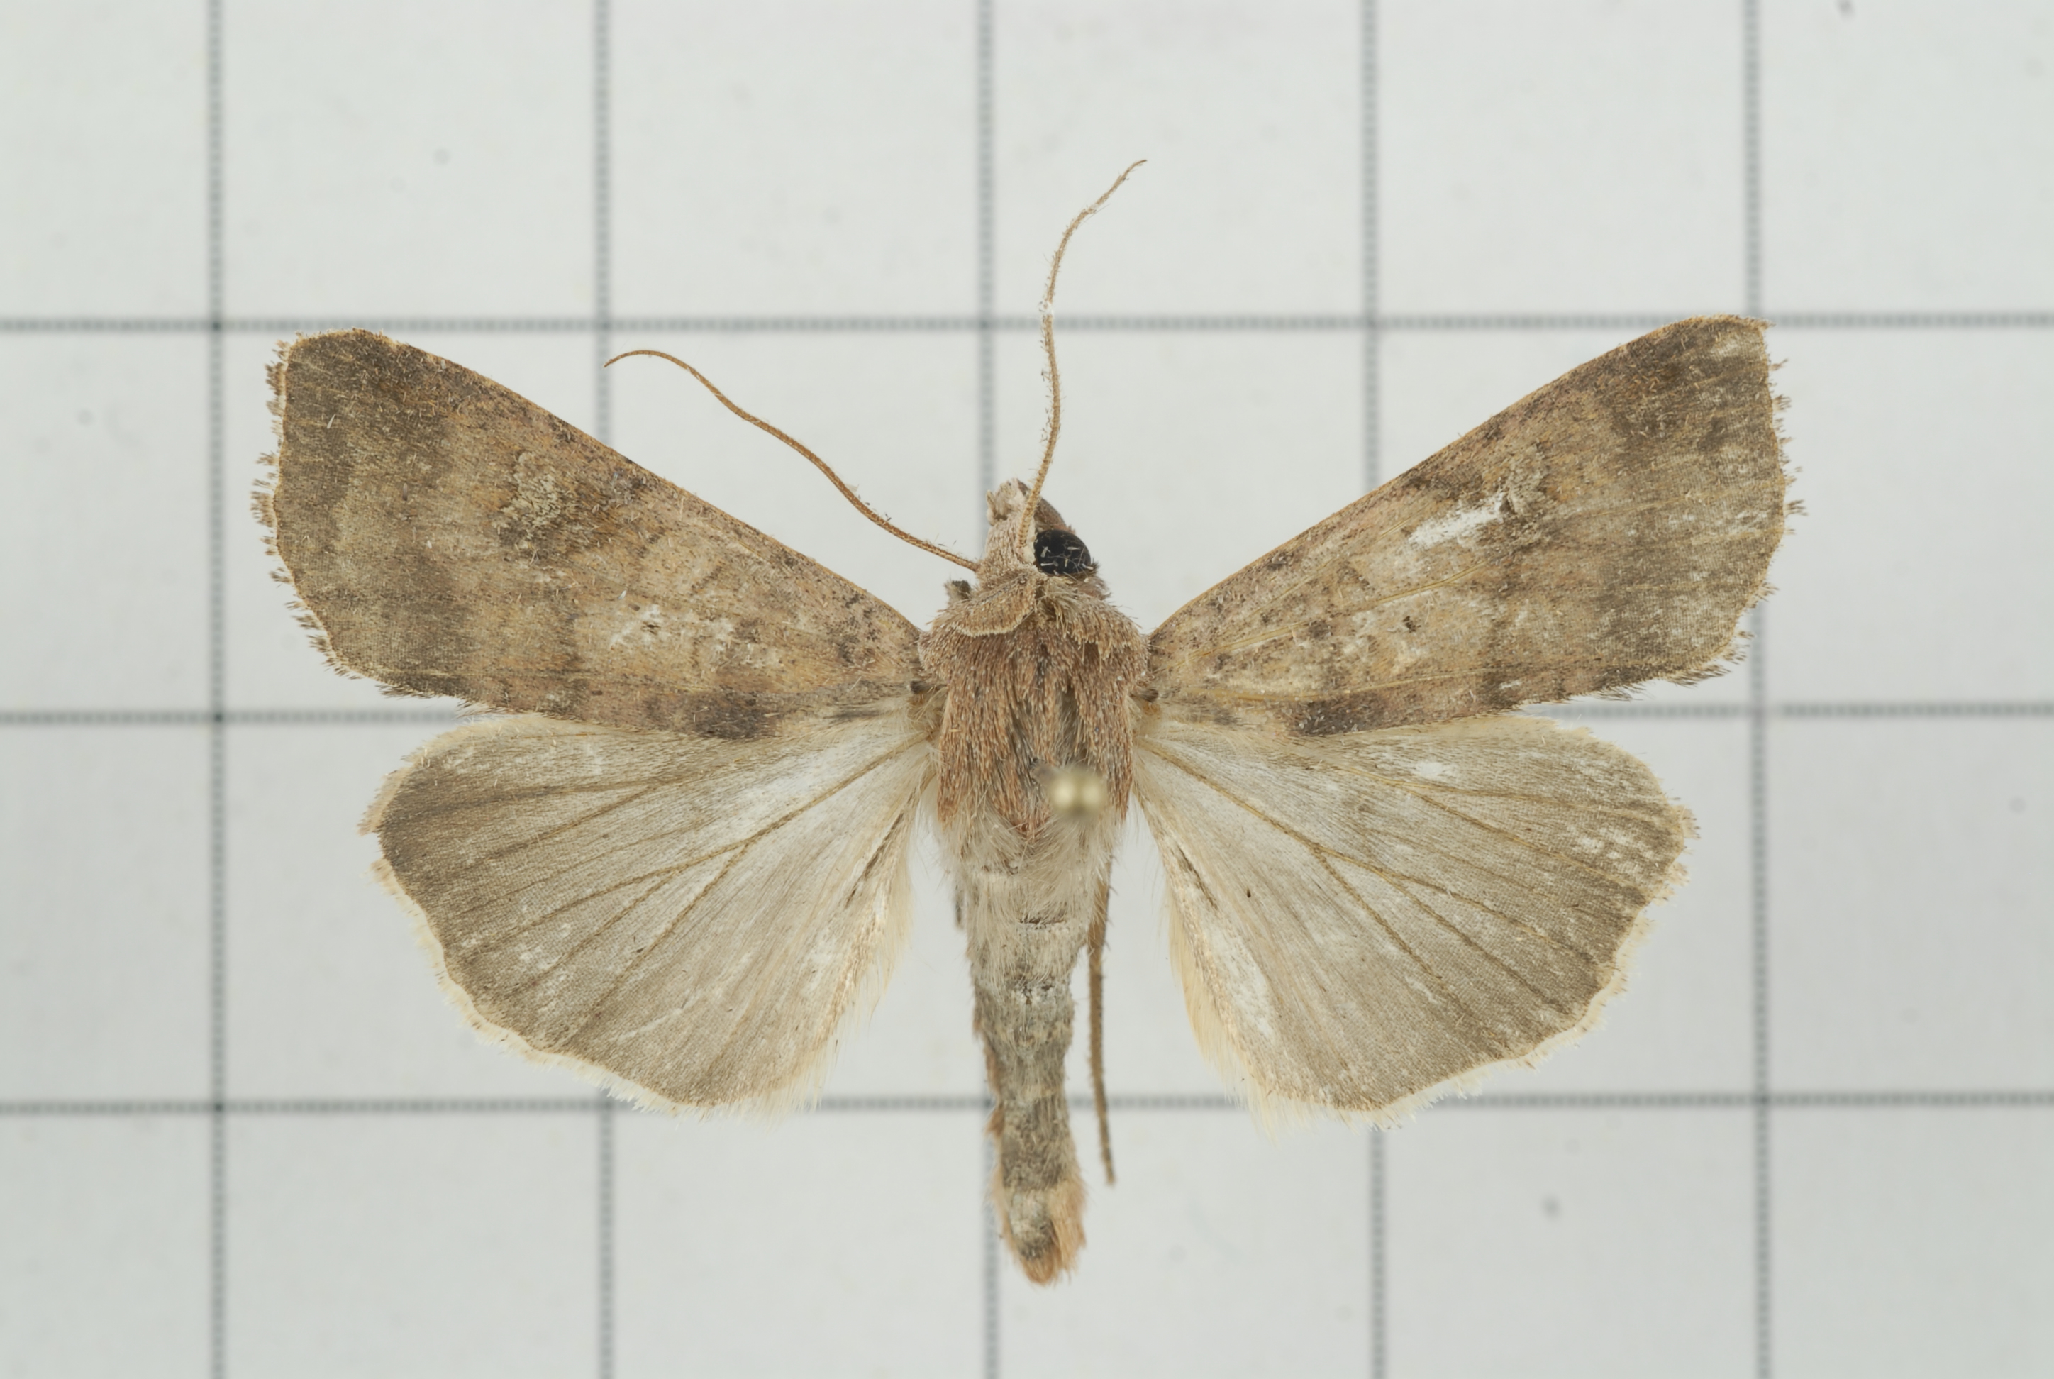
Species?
Diarsia canescens
